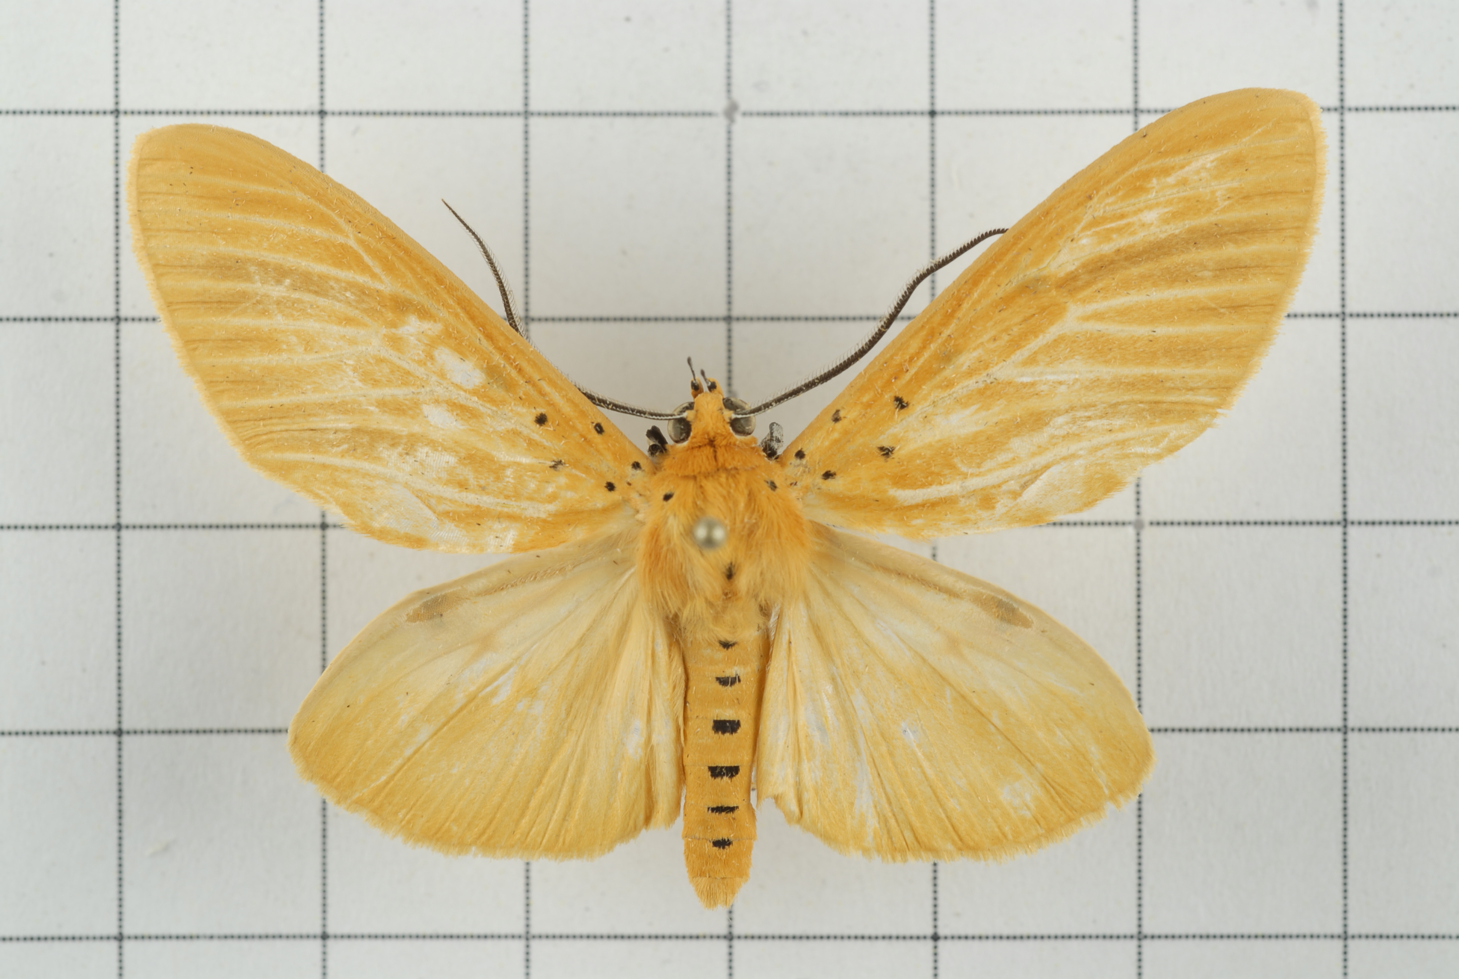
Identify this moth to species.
Asota egens confinis
